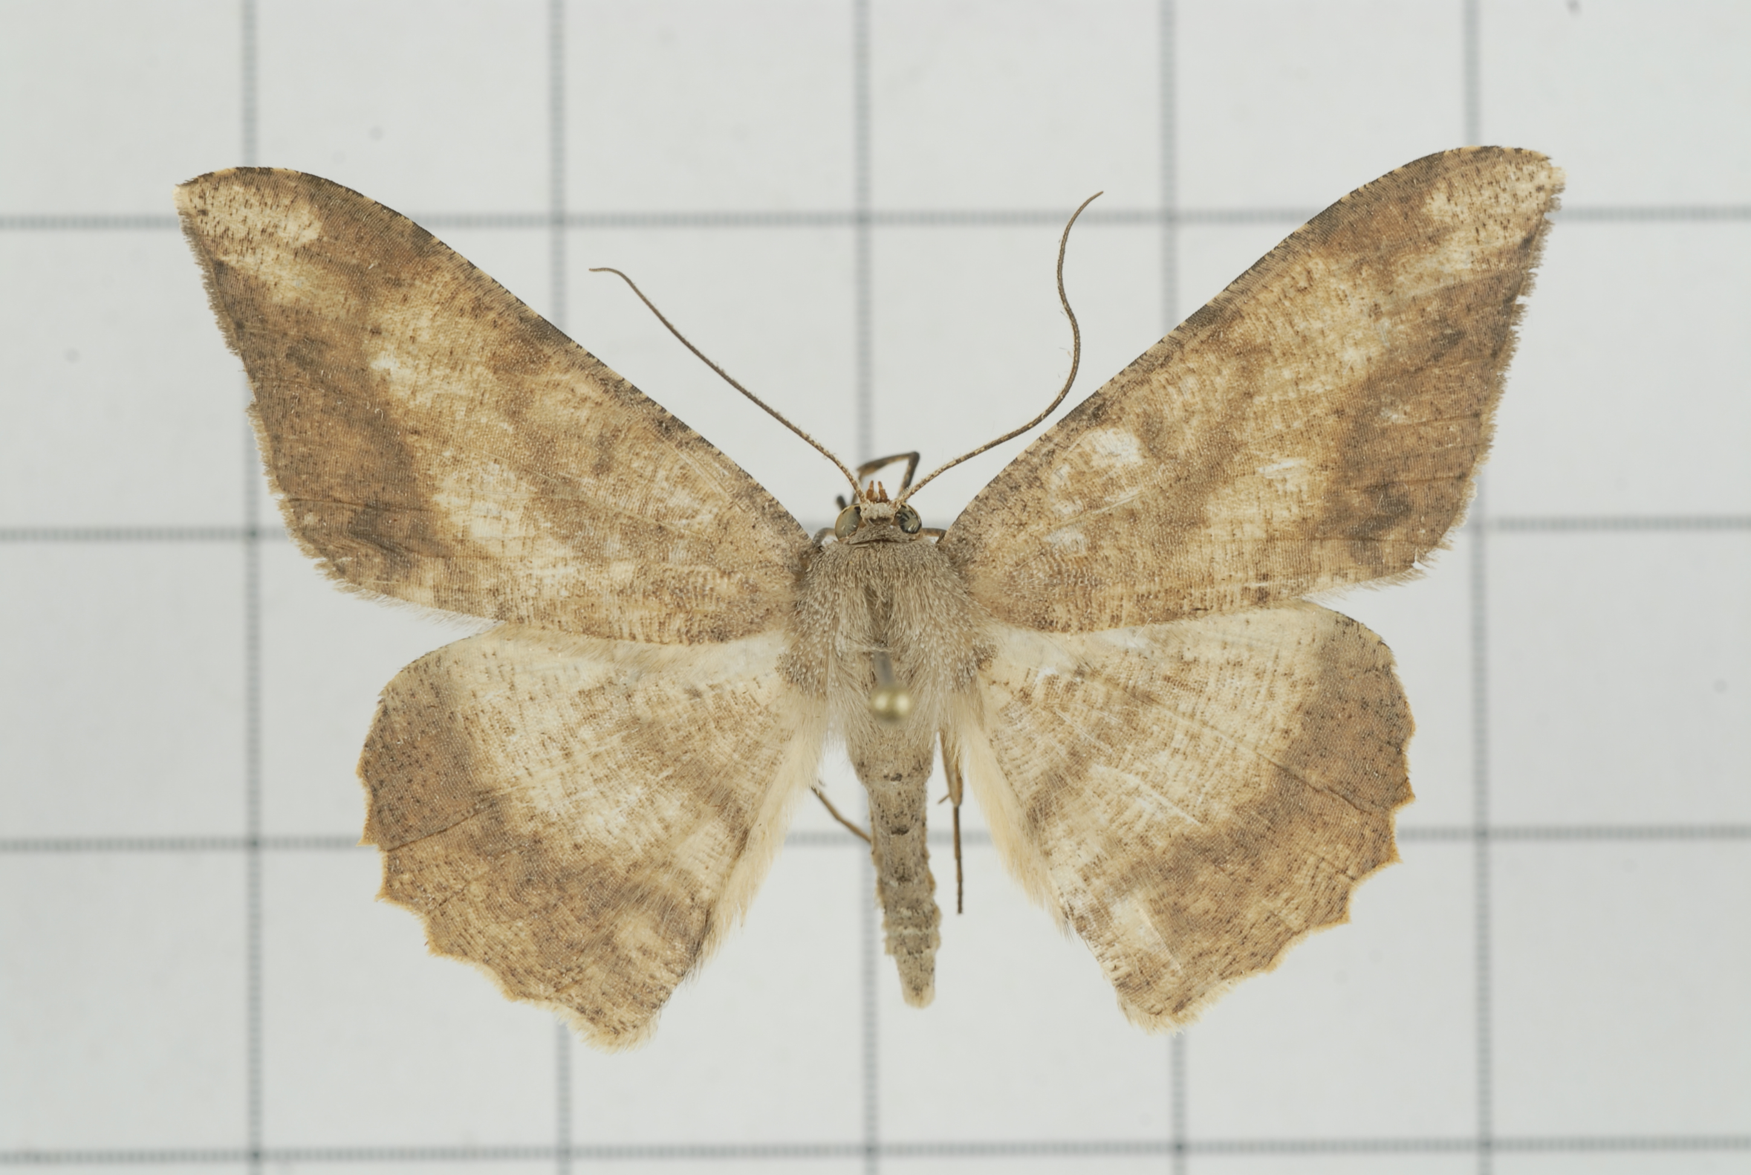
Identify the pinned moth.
Luxiaria amasa amasa
